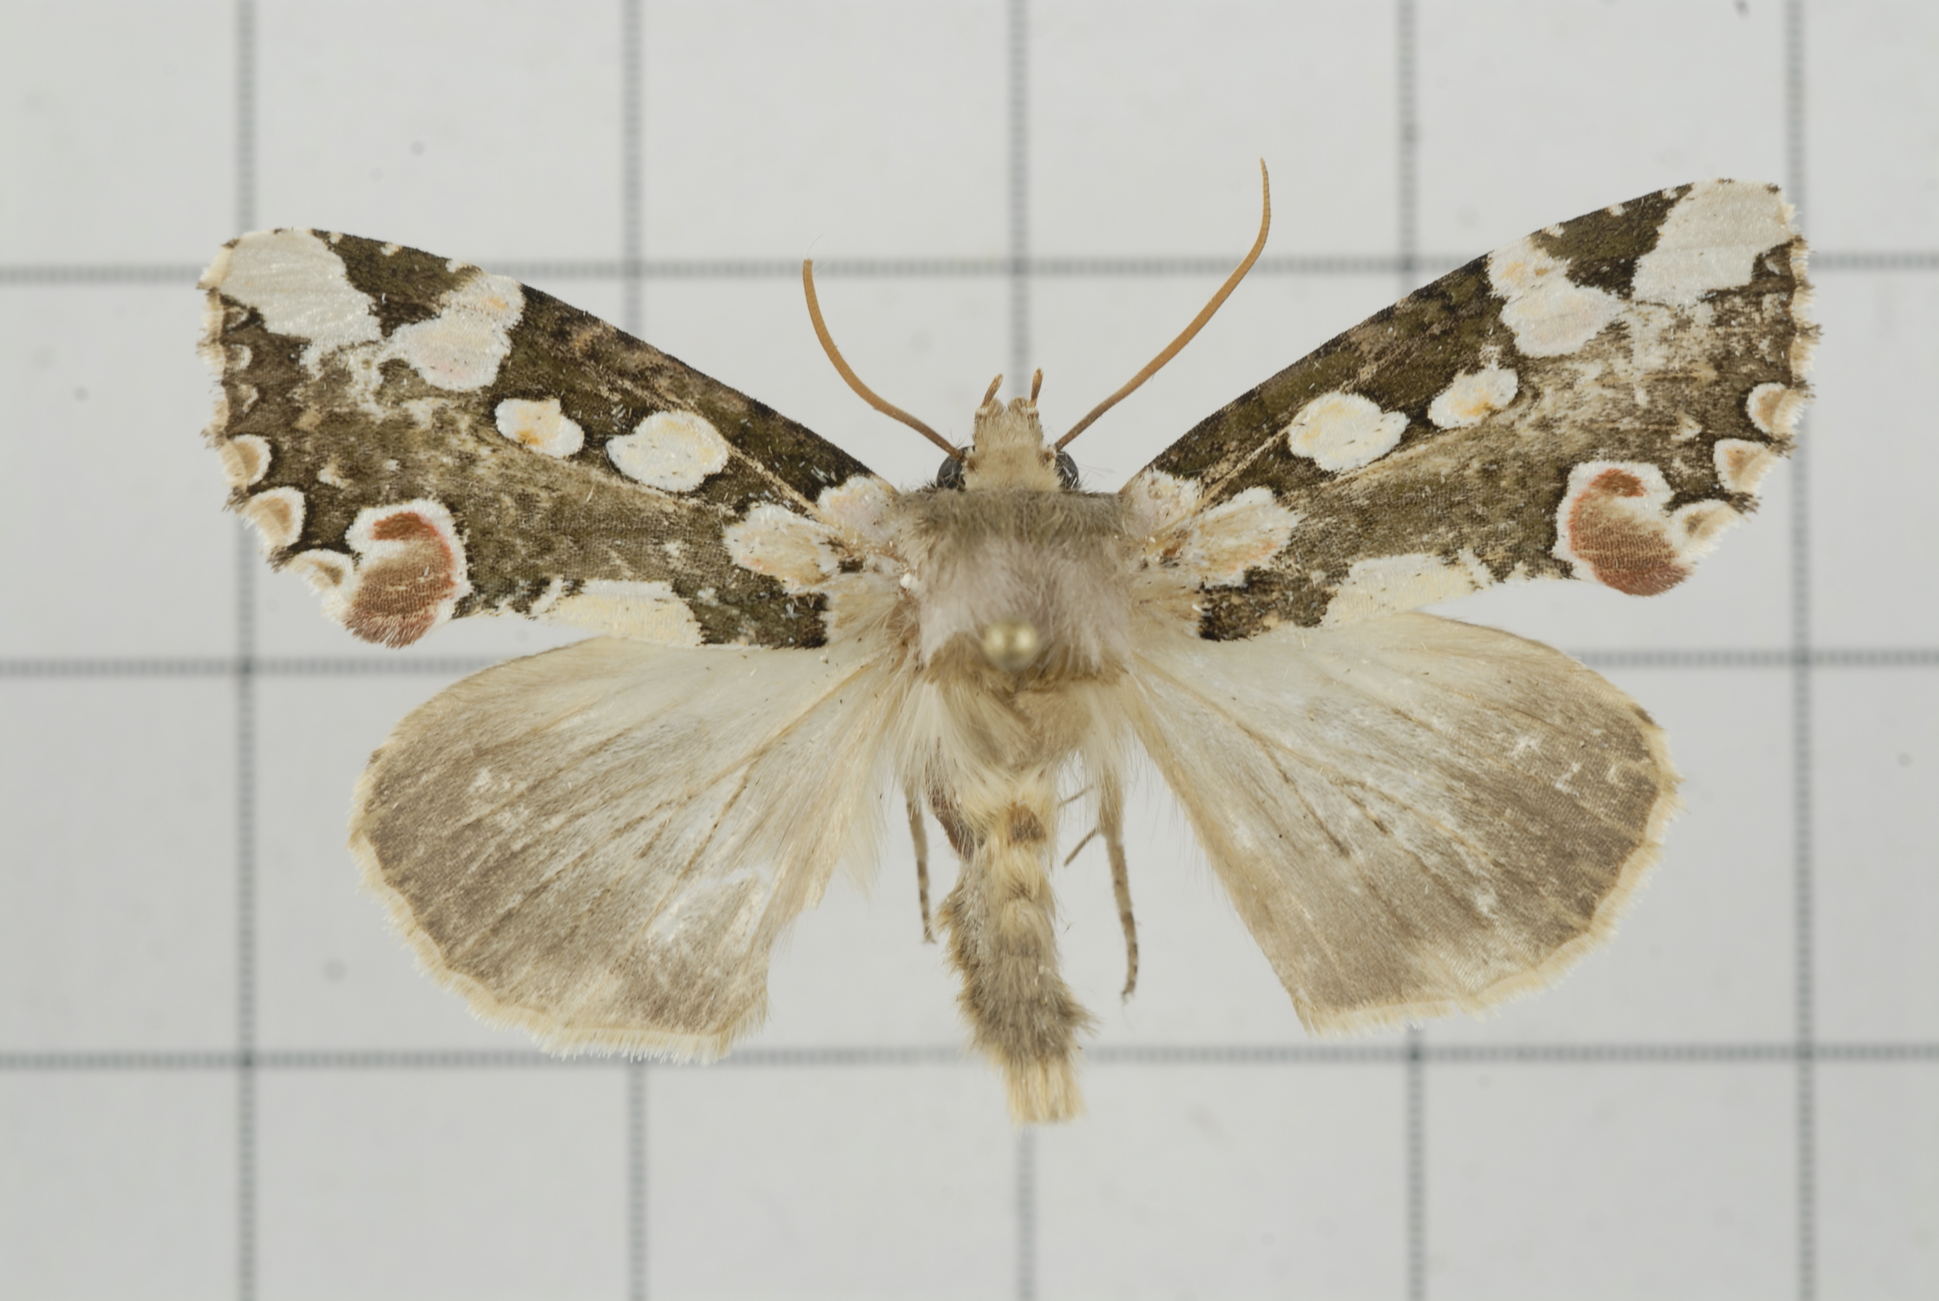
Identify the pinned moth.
Horithyatira decorata takamukui
